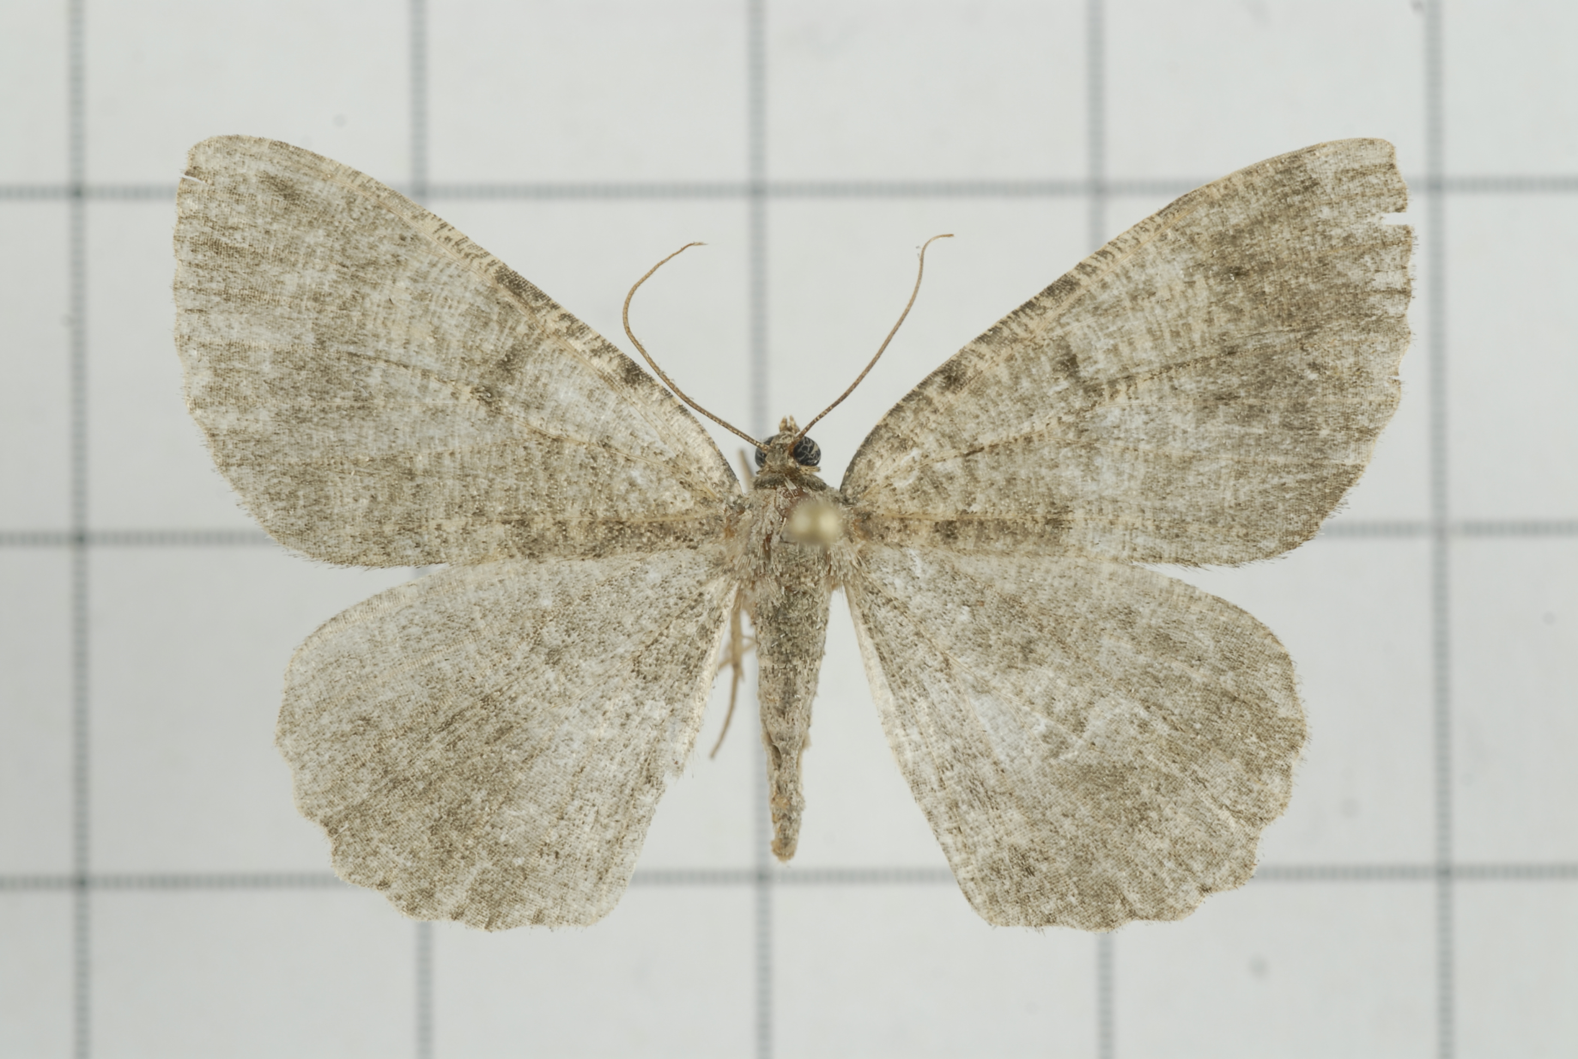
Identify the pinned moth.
Gnophos delitescens
